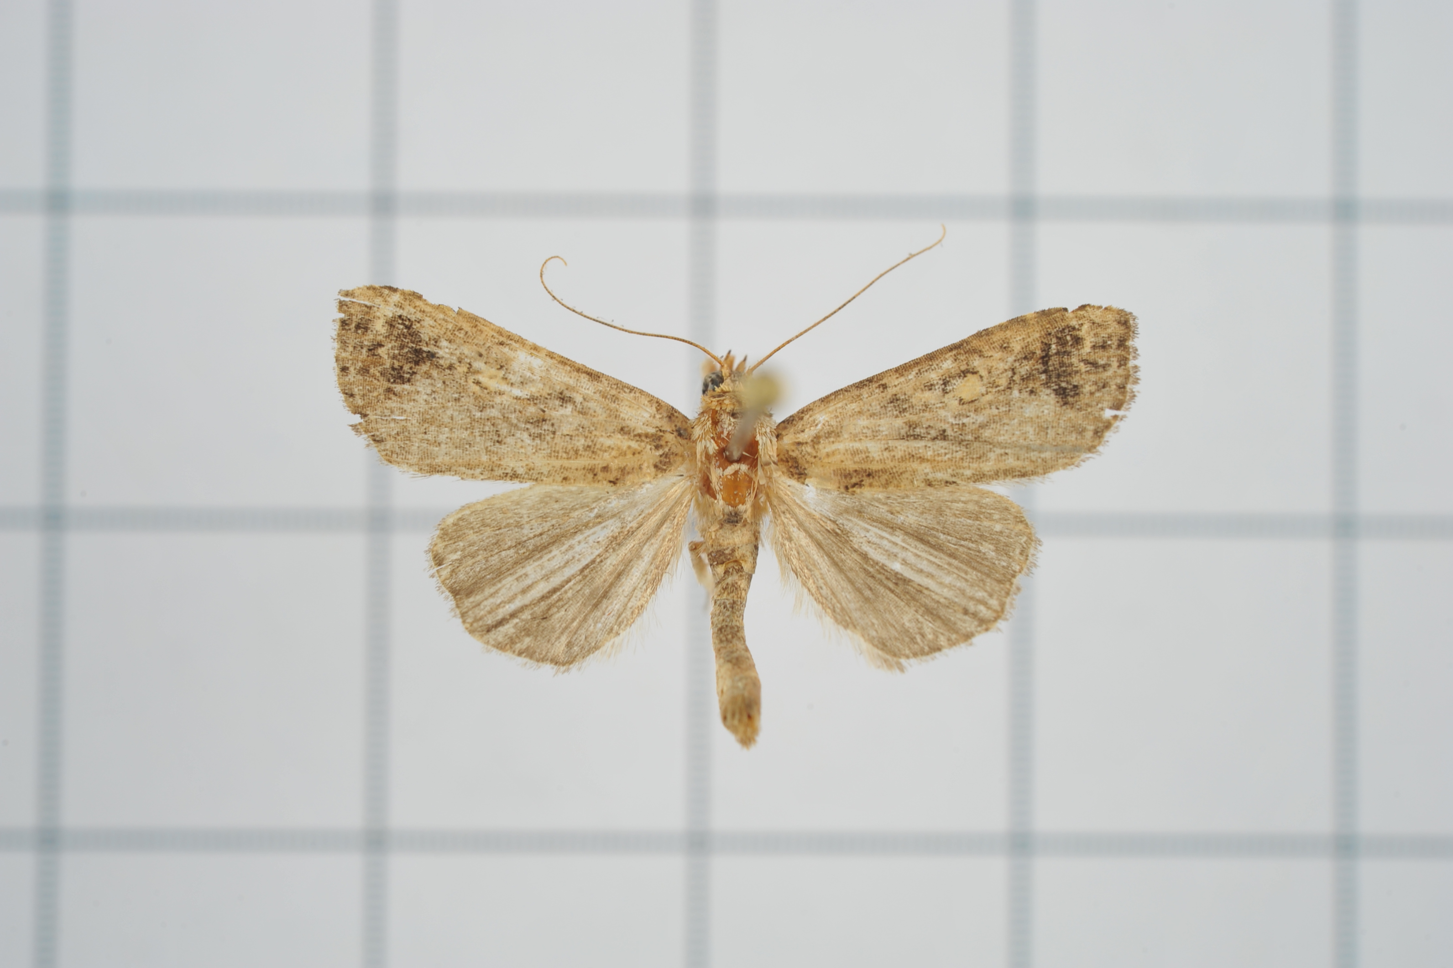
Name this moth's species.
Oglasa sordida
